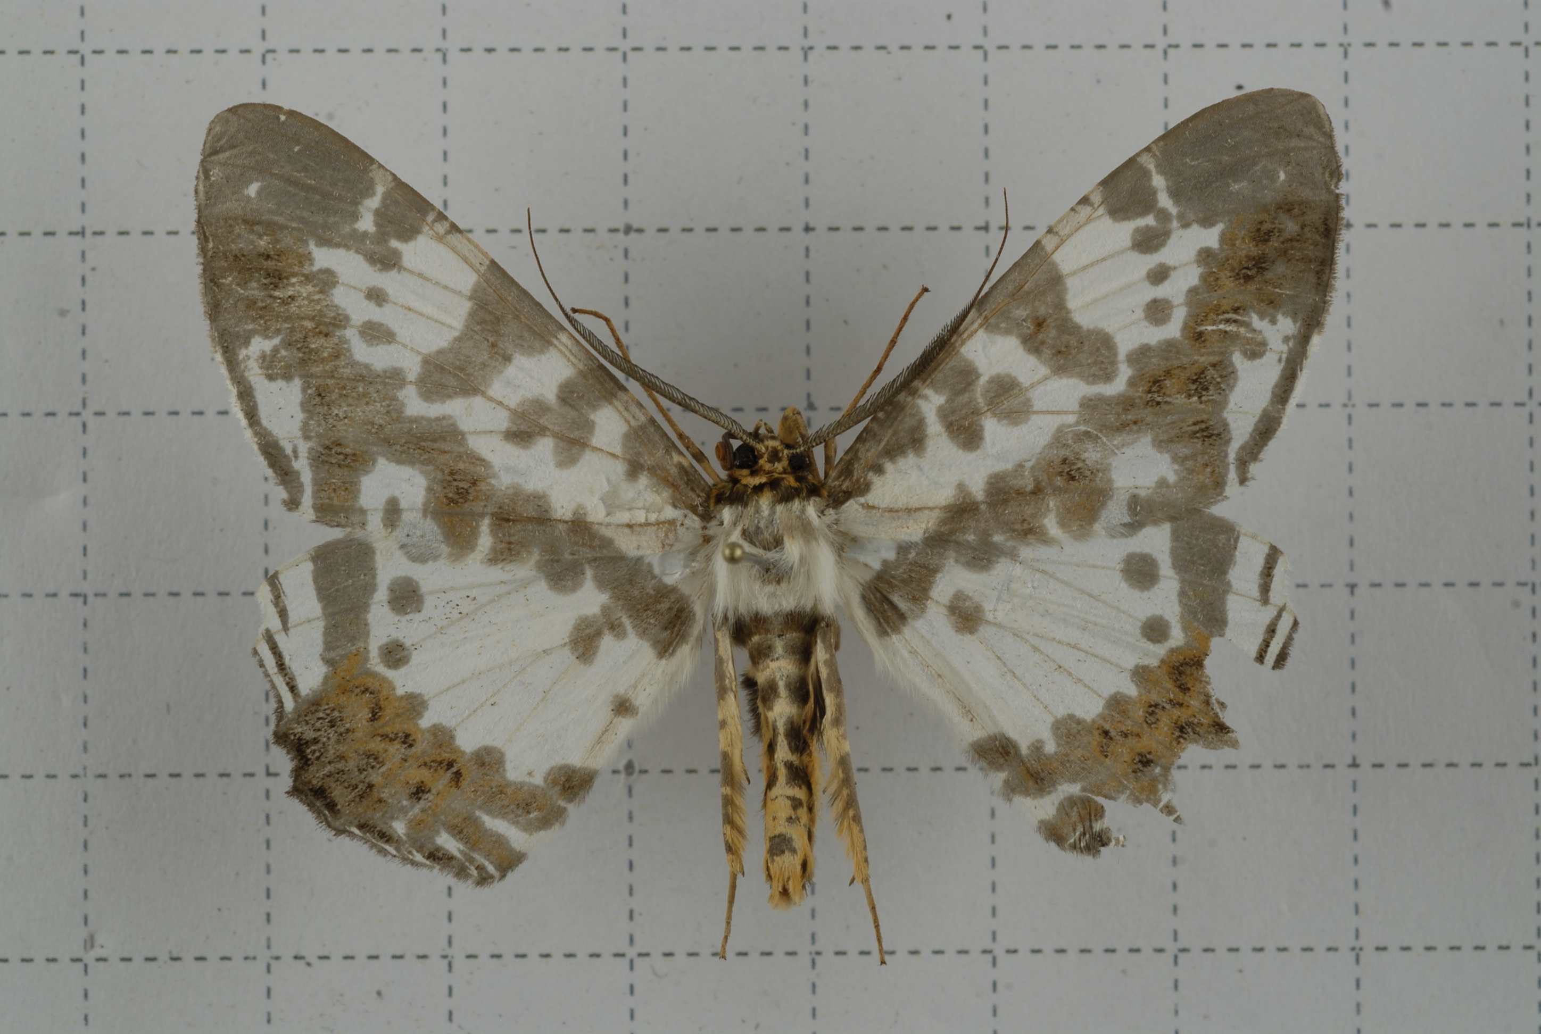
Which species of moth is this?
Chorodna moorei
